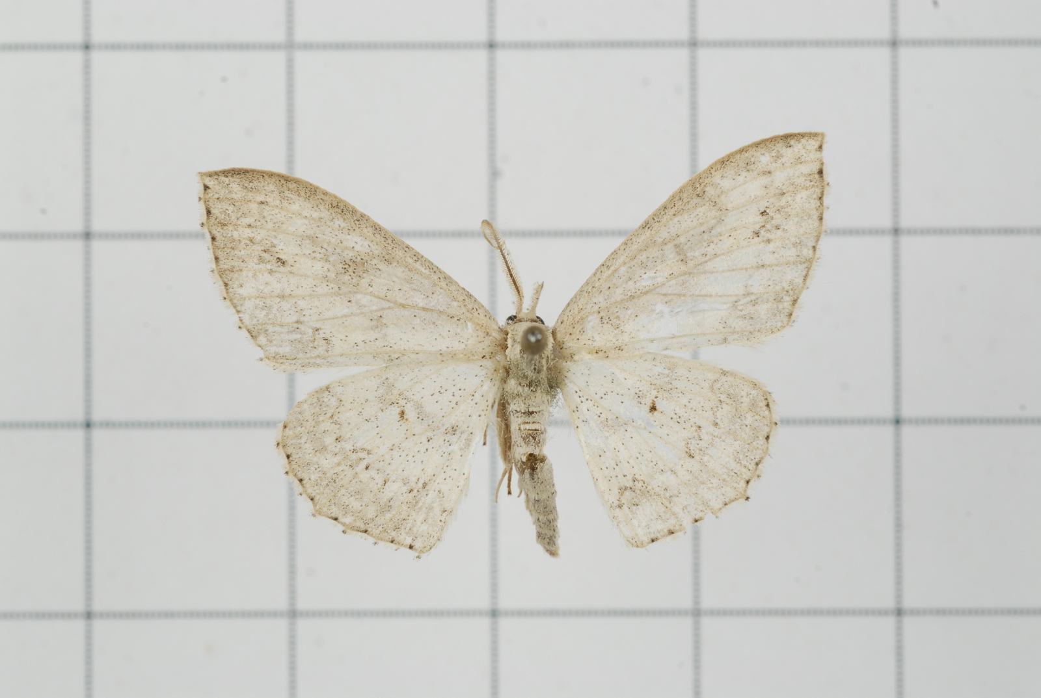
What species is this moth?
Scopula formosana
